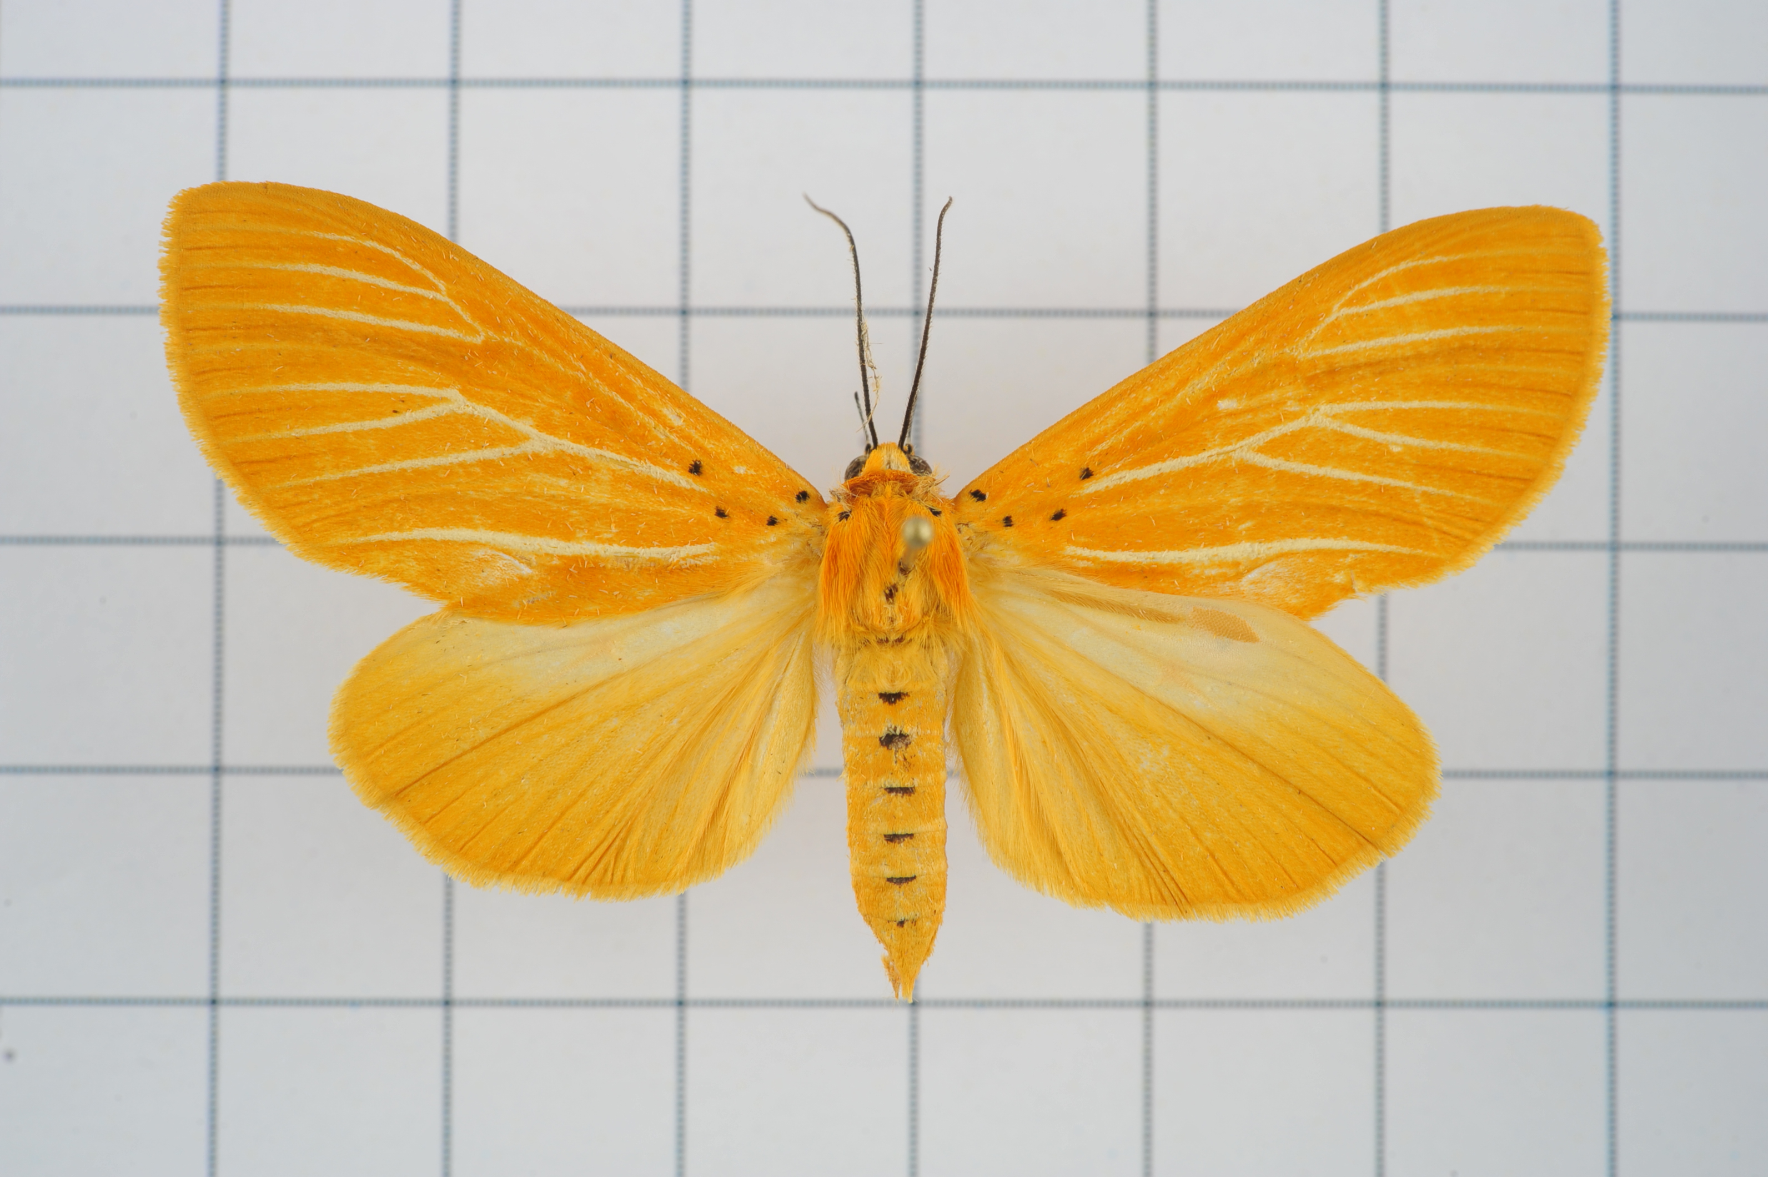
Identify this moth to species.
Asota egens confinis
